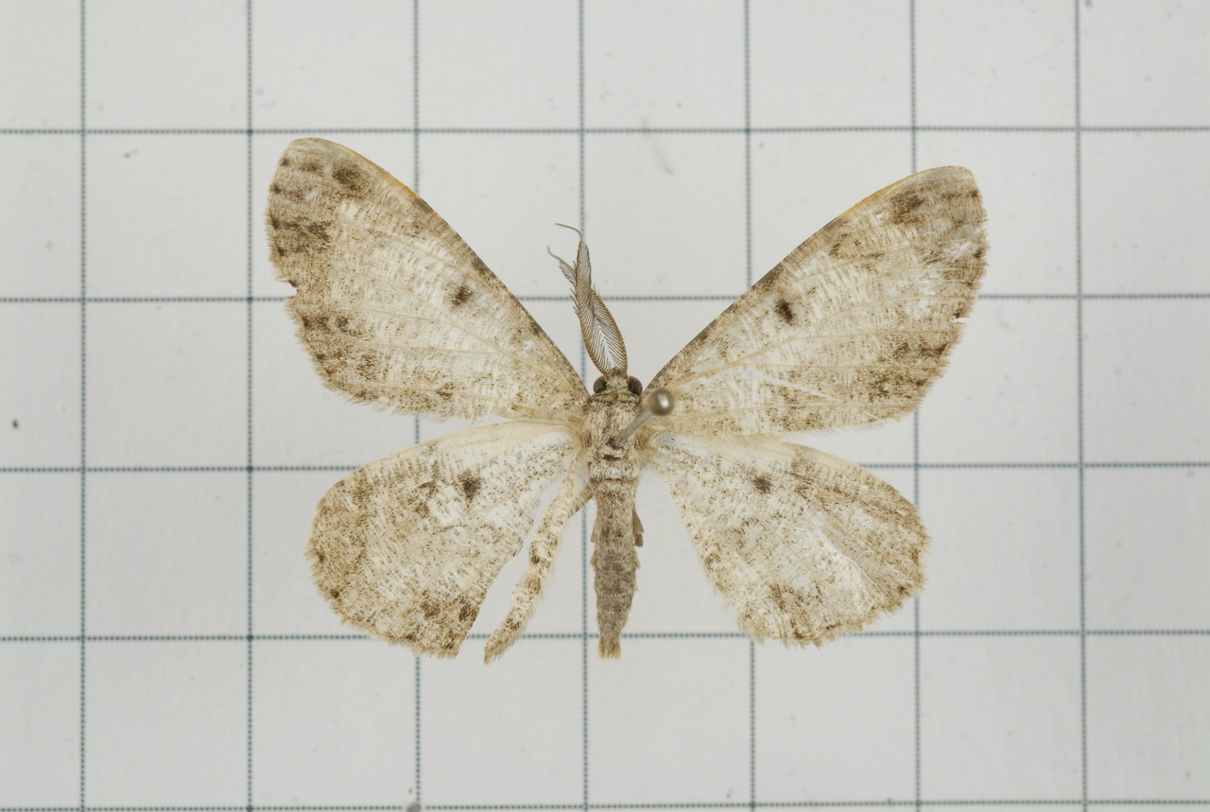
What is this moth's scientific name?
Hypomecis percnioides
